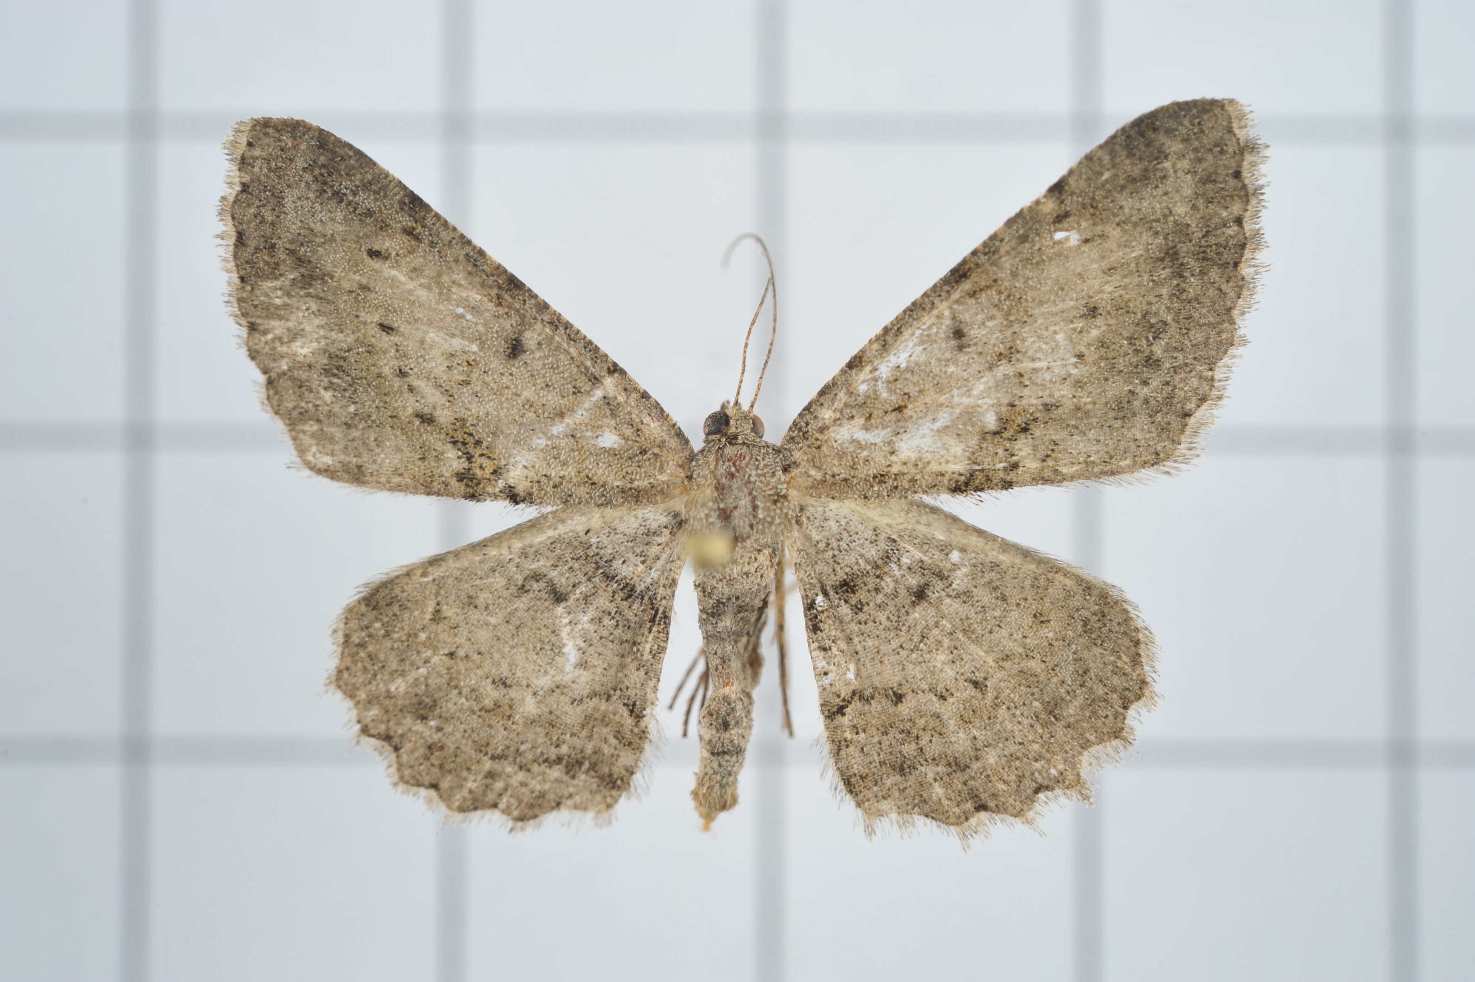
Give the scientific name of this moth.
Psilalcis breta rantaizana
